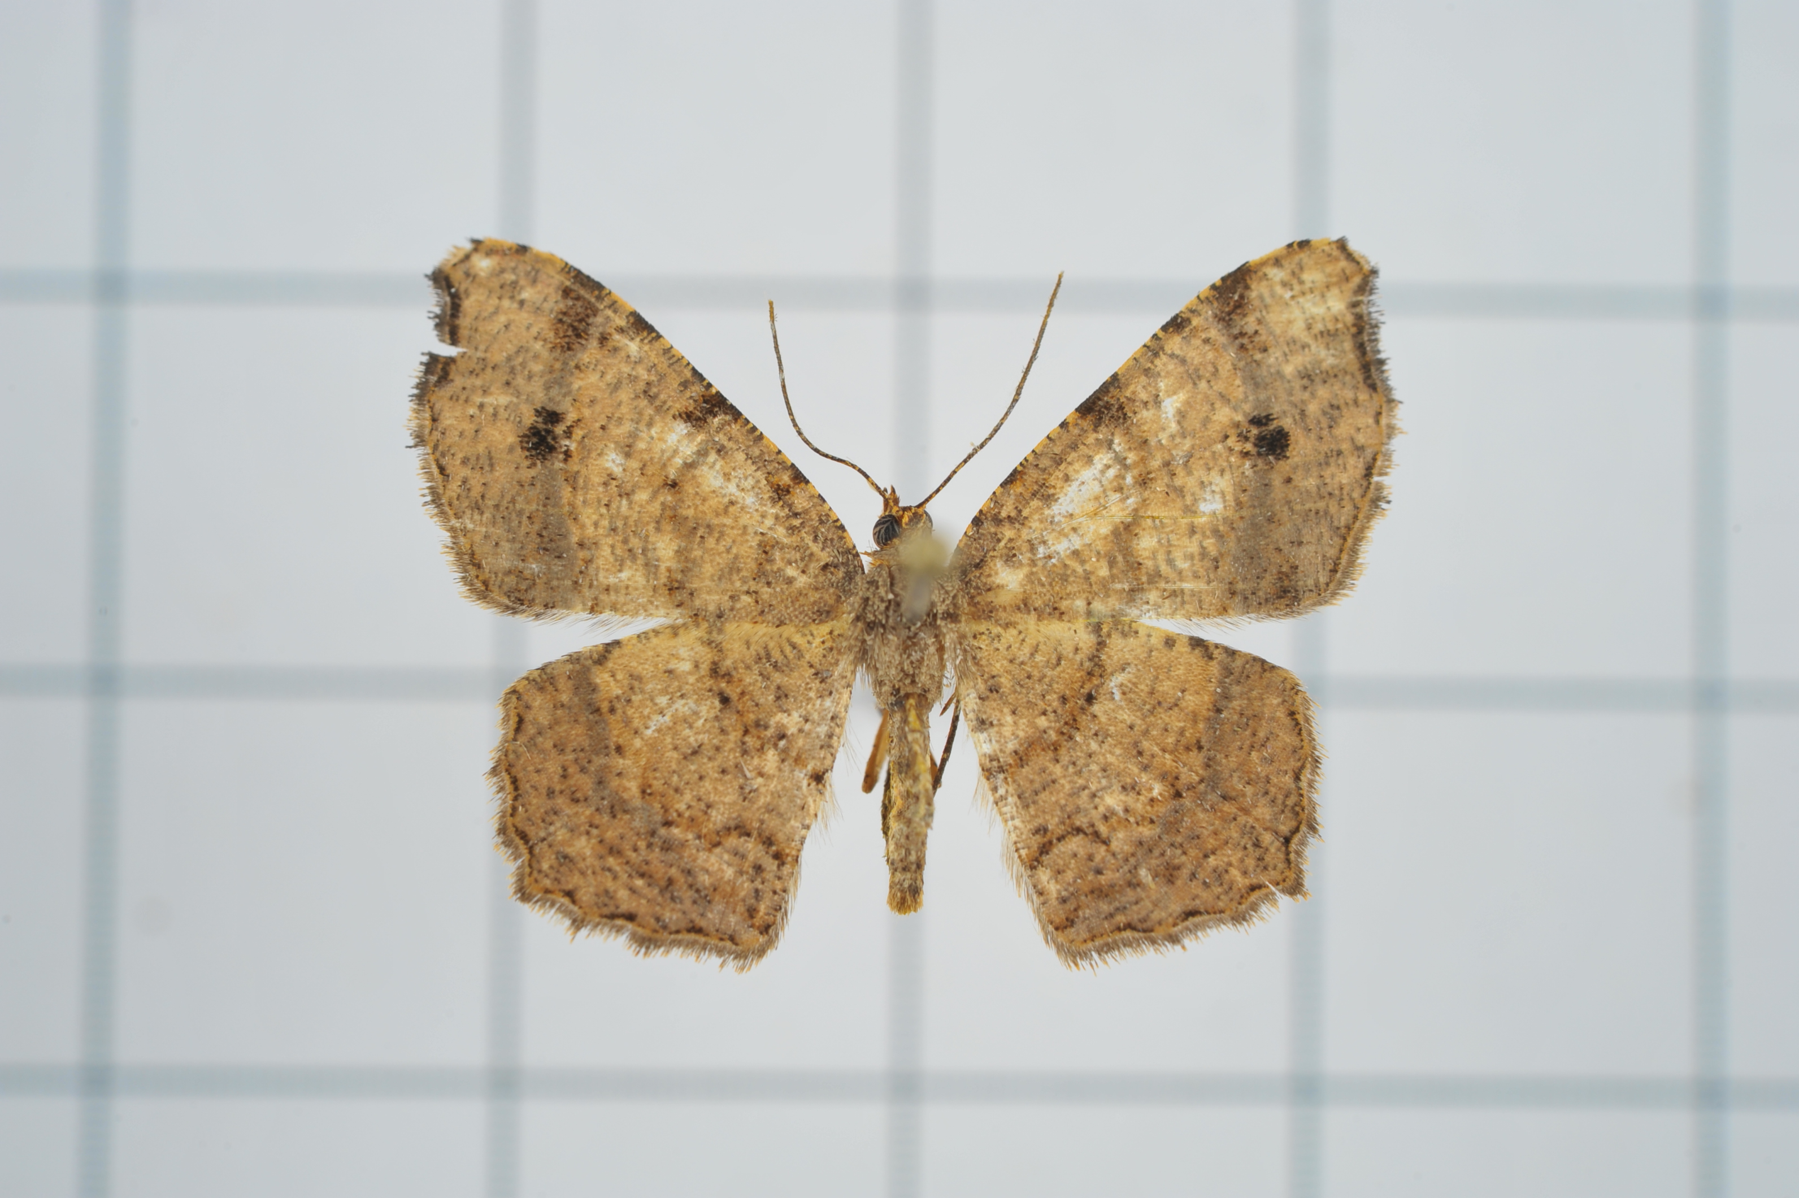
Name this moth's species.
Chiasmia kanshireiensis
